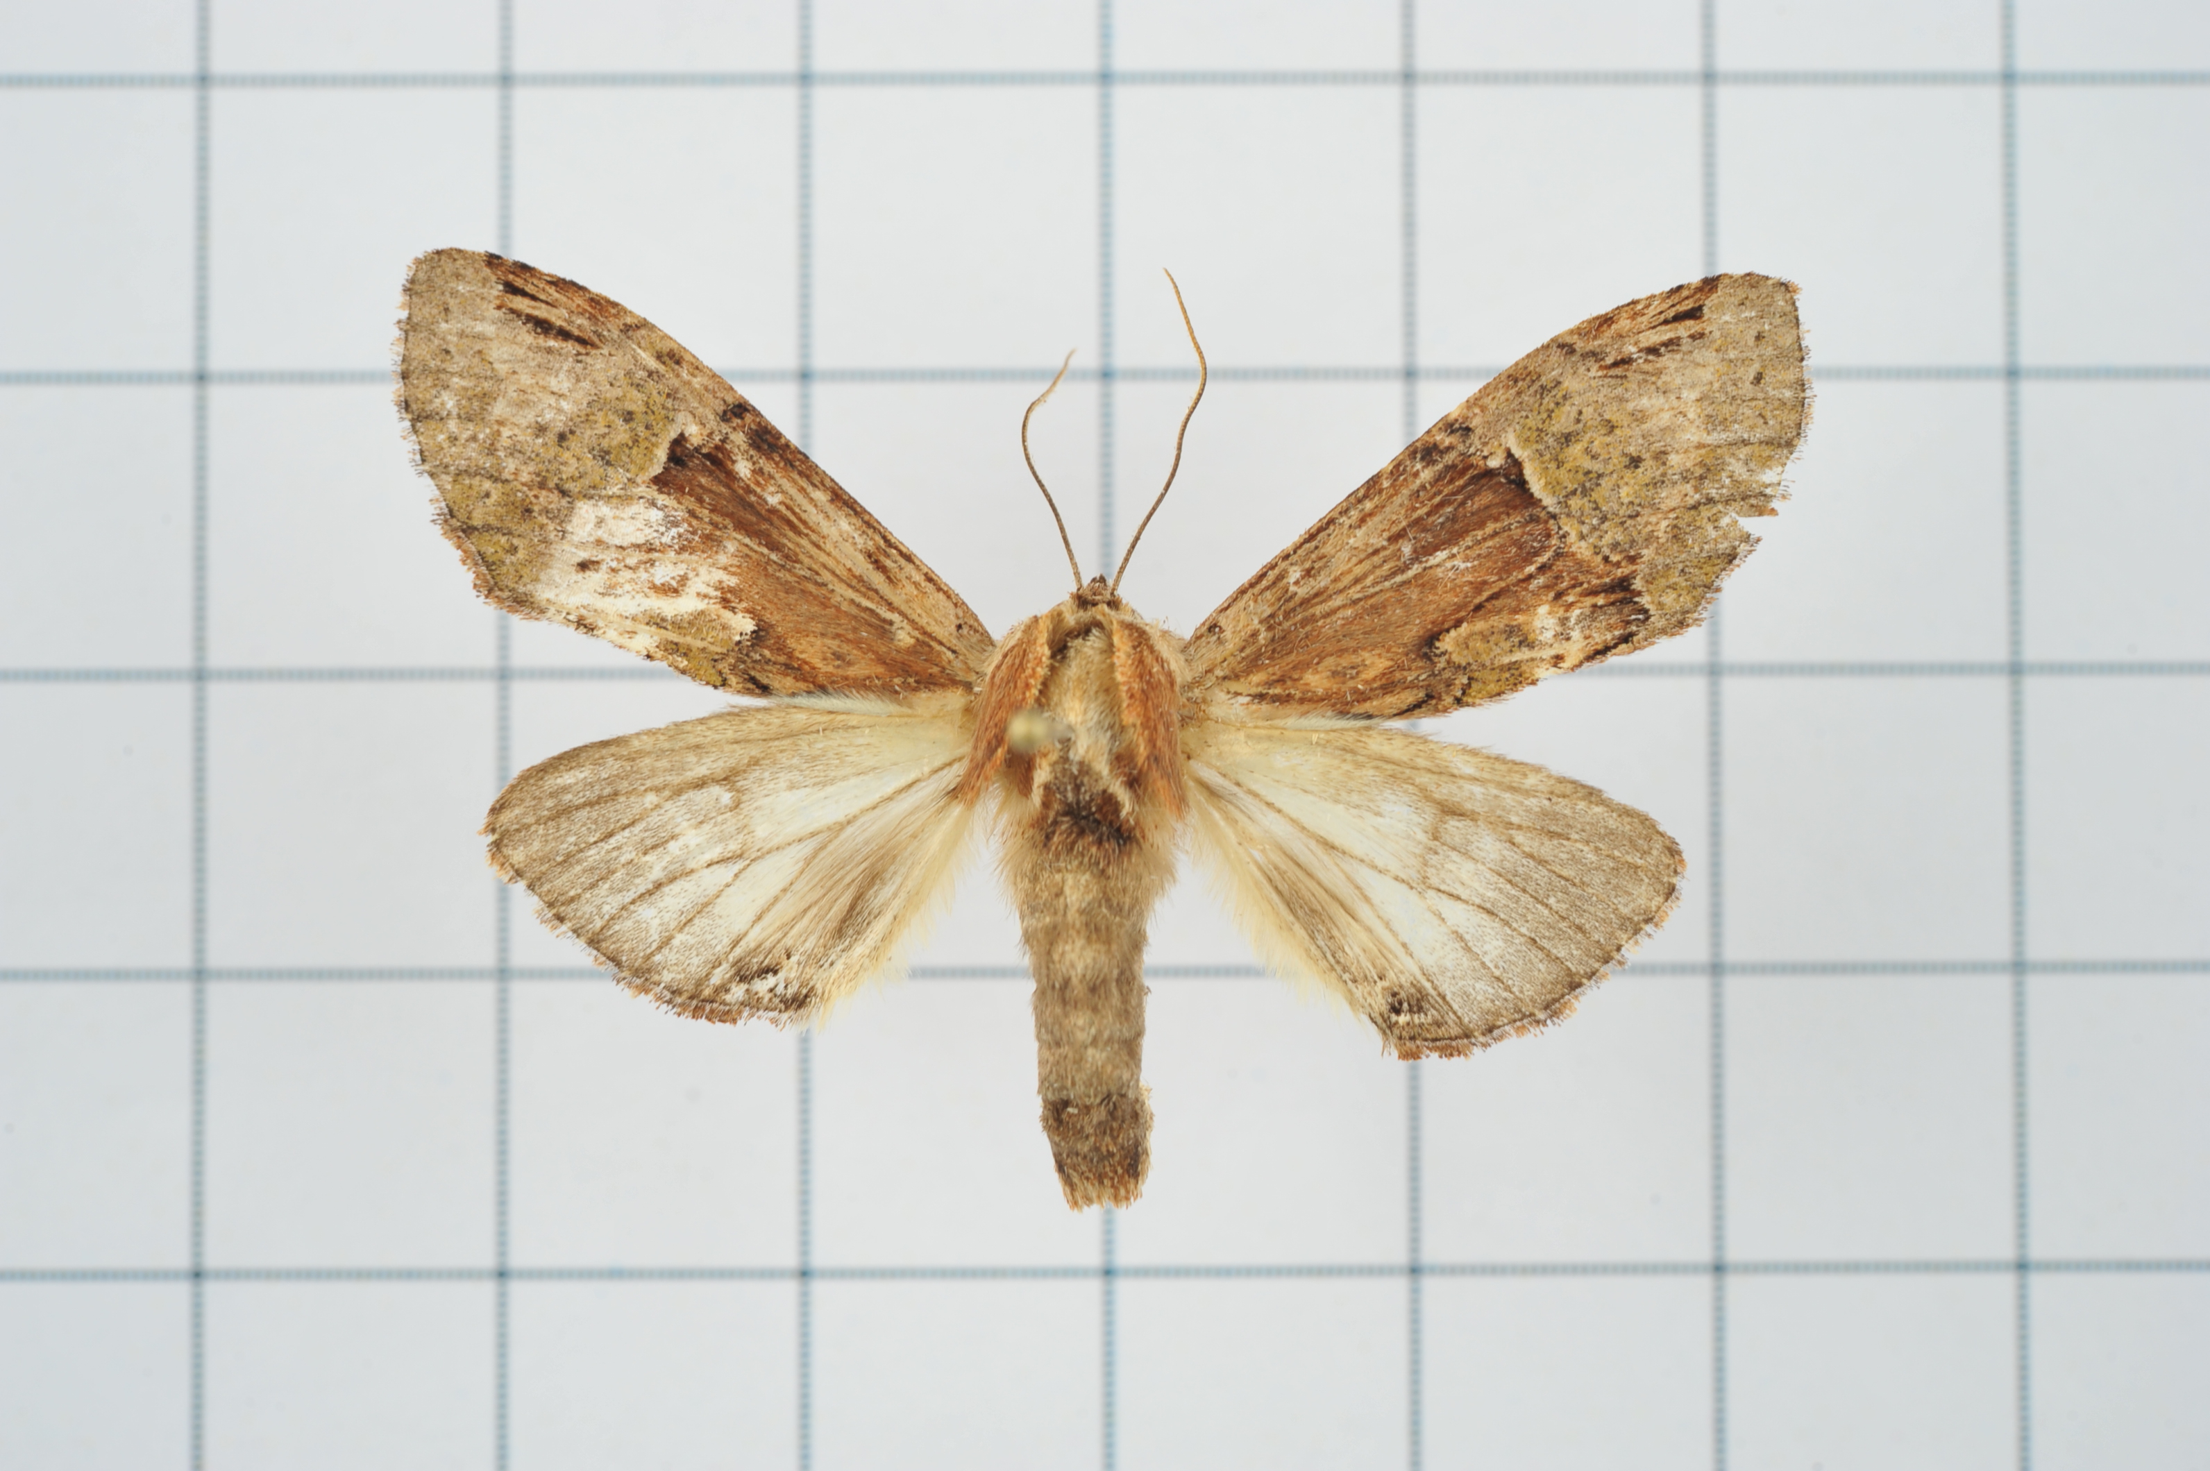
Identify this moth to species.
Chadisra bipartita
